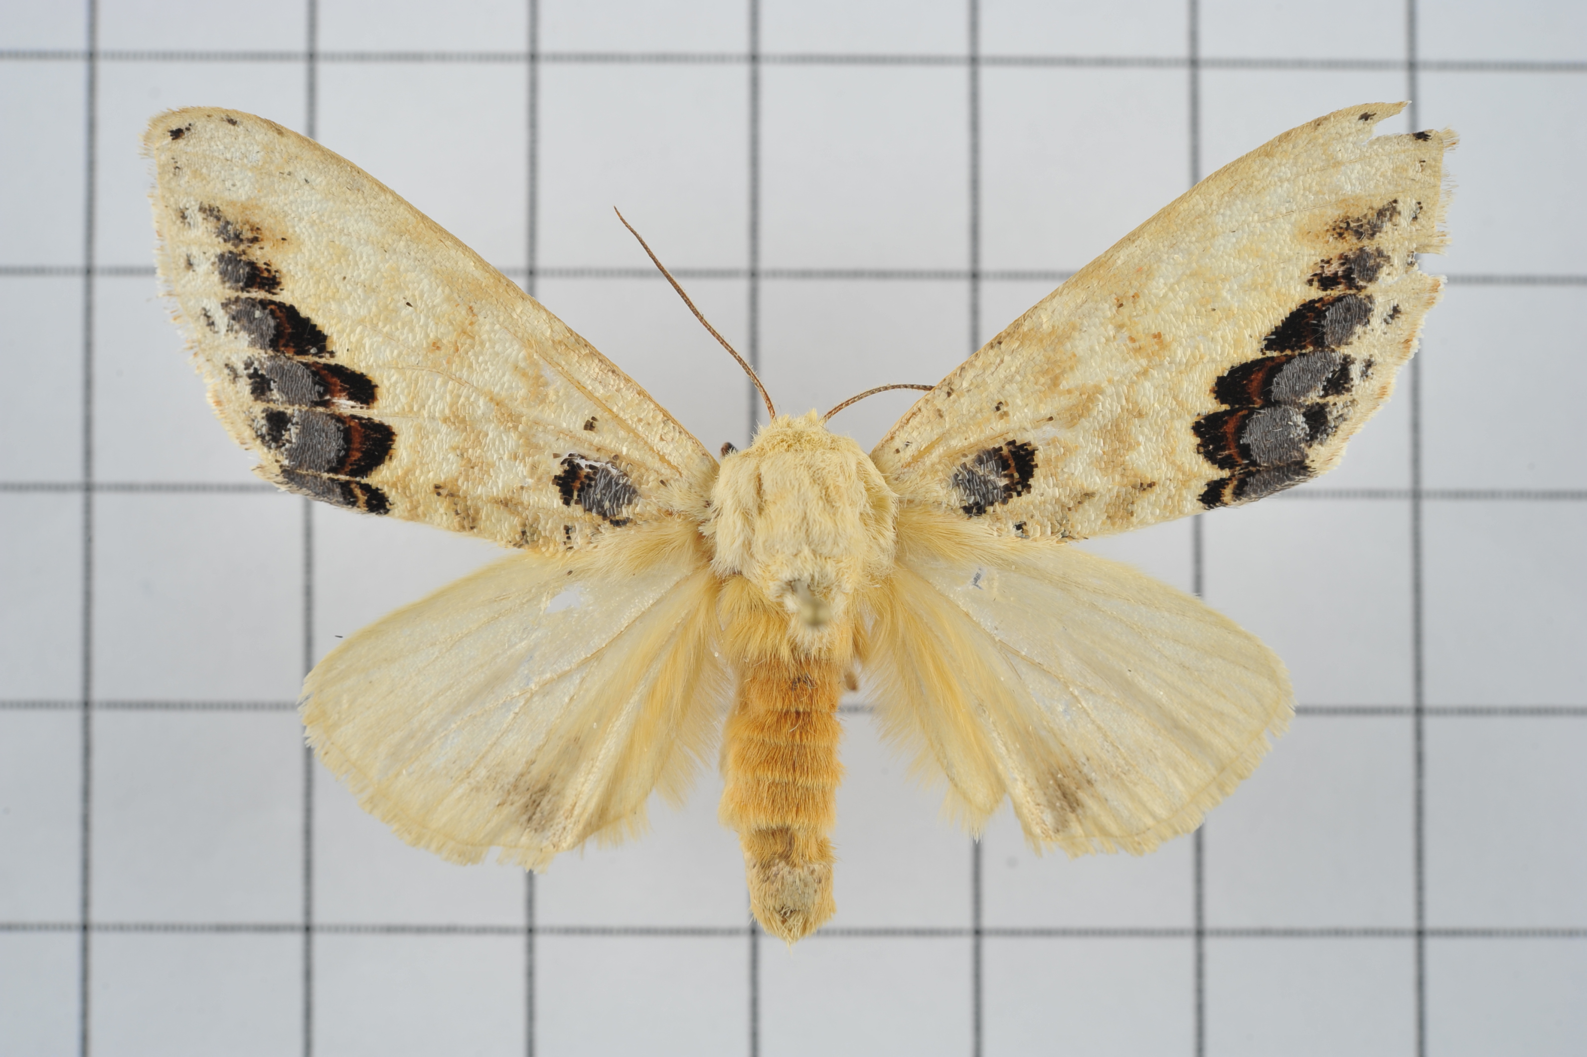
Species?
Phalera flavescens flavescens
